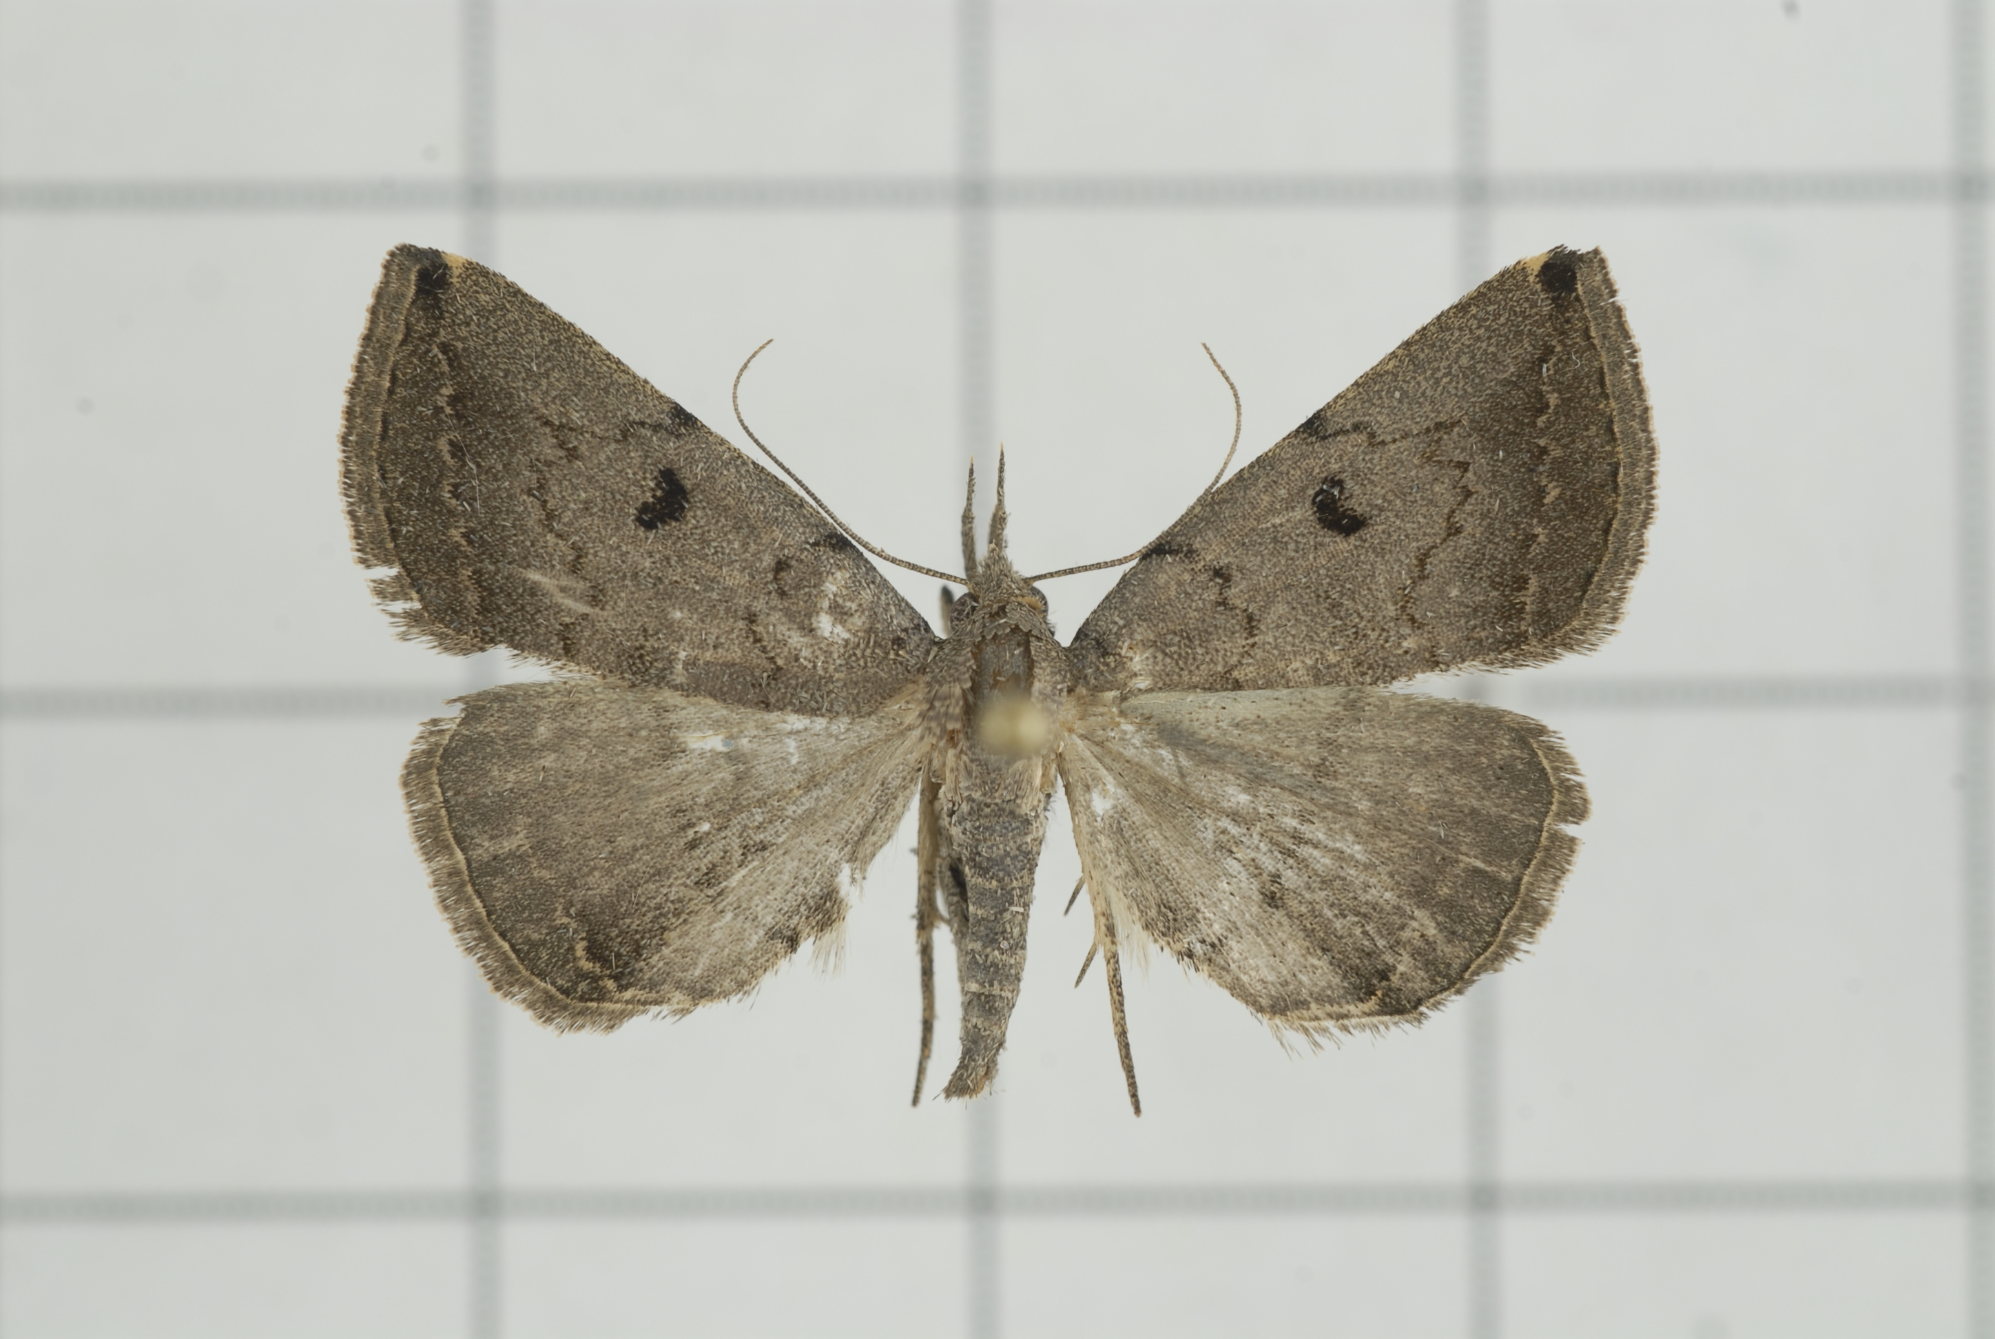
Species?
Zanclognatha nigrisigna
